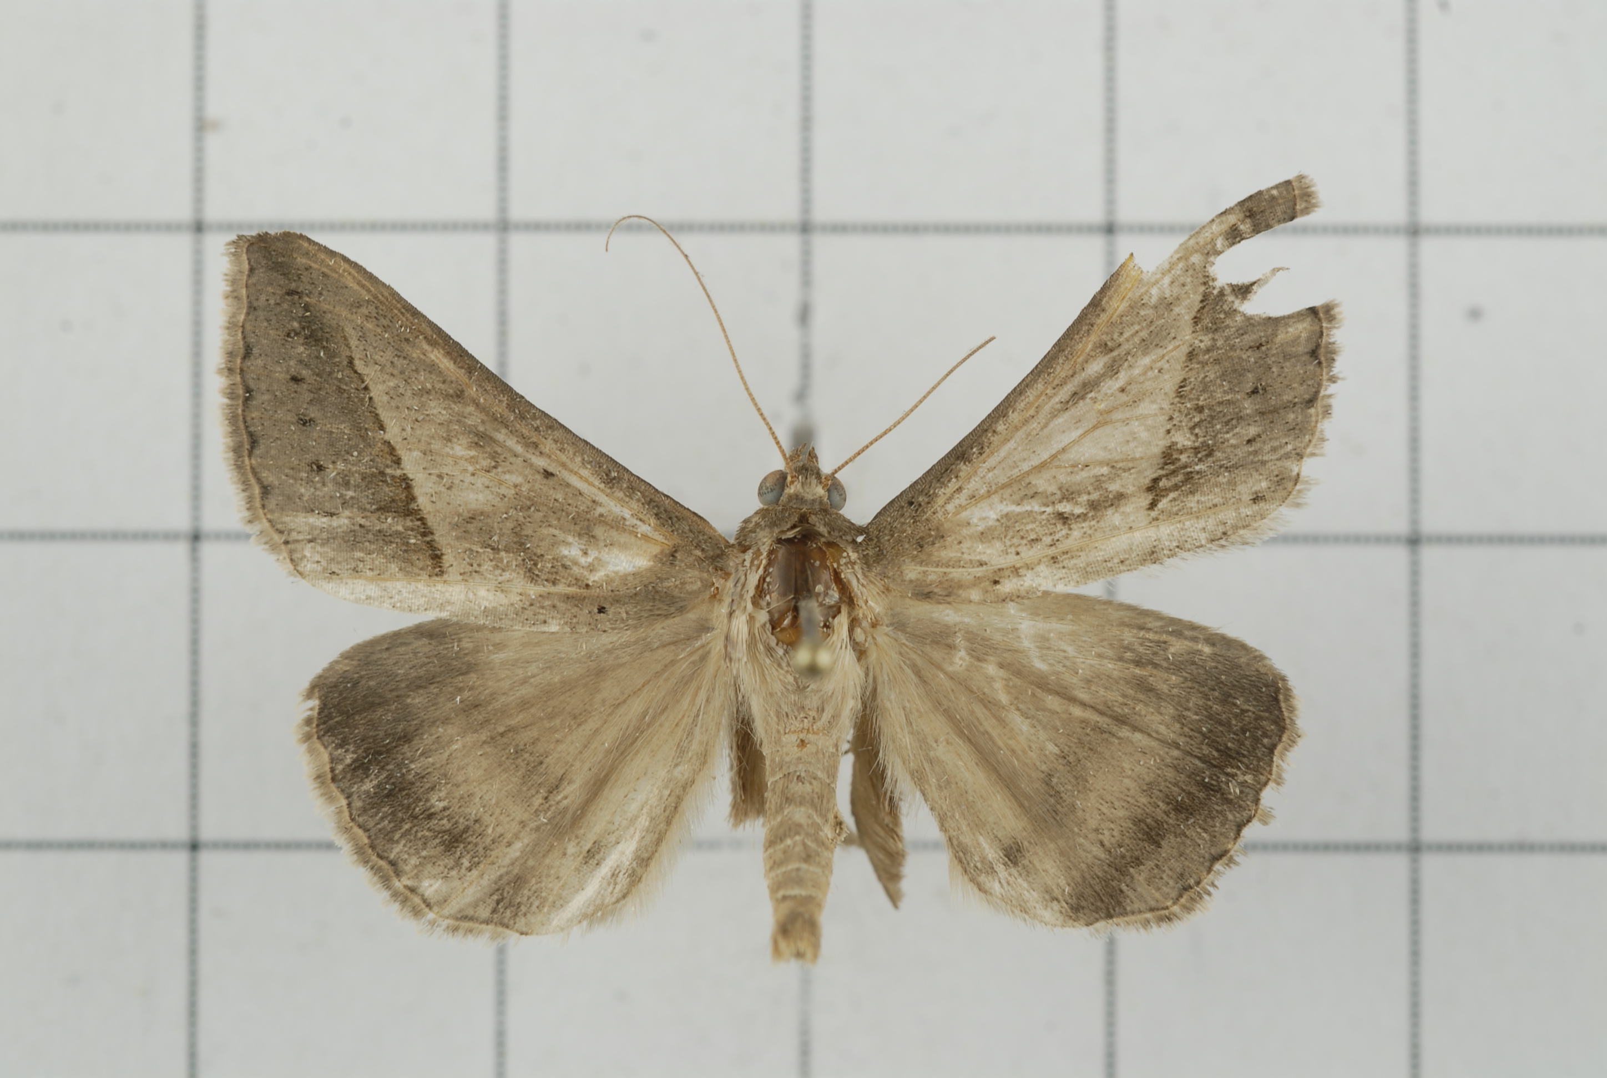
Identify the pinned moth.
Mocis frugalis
